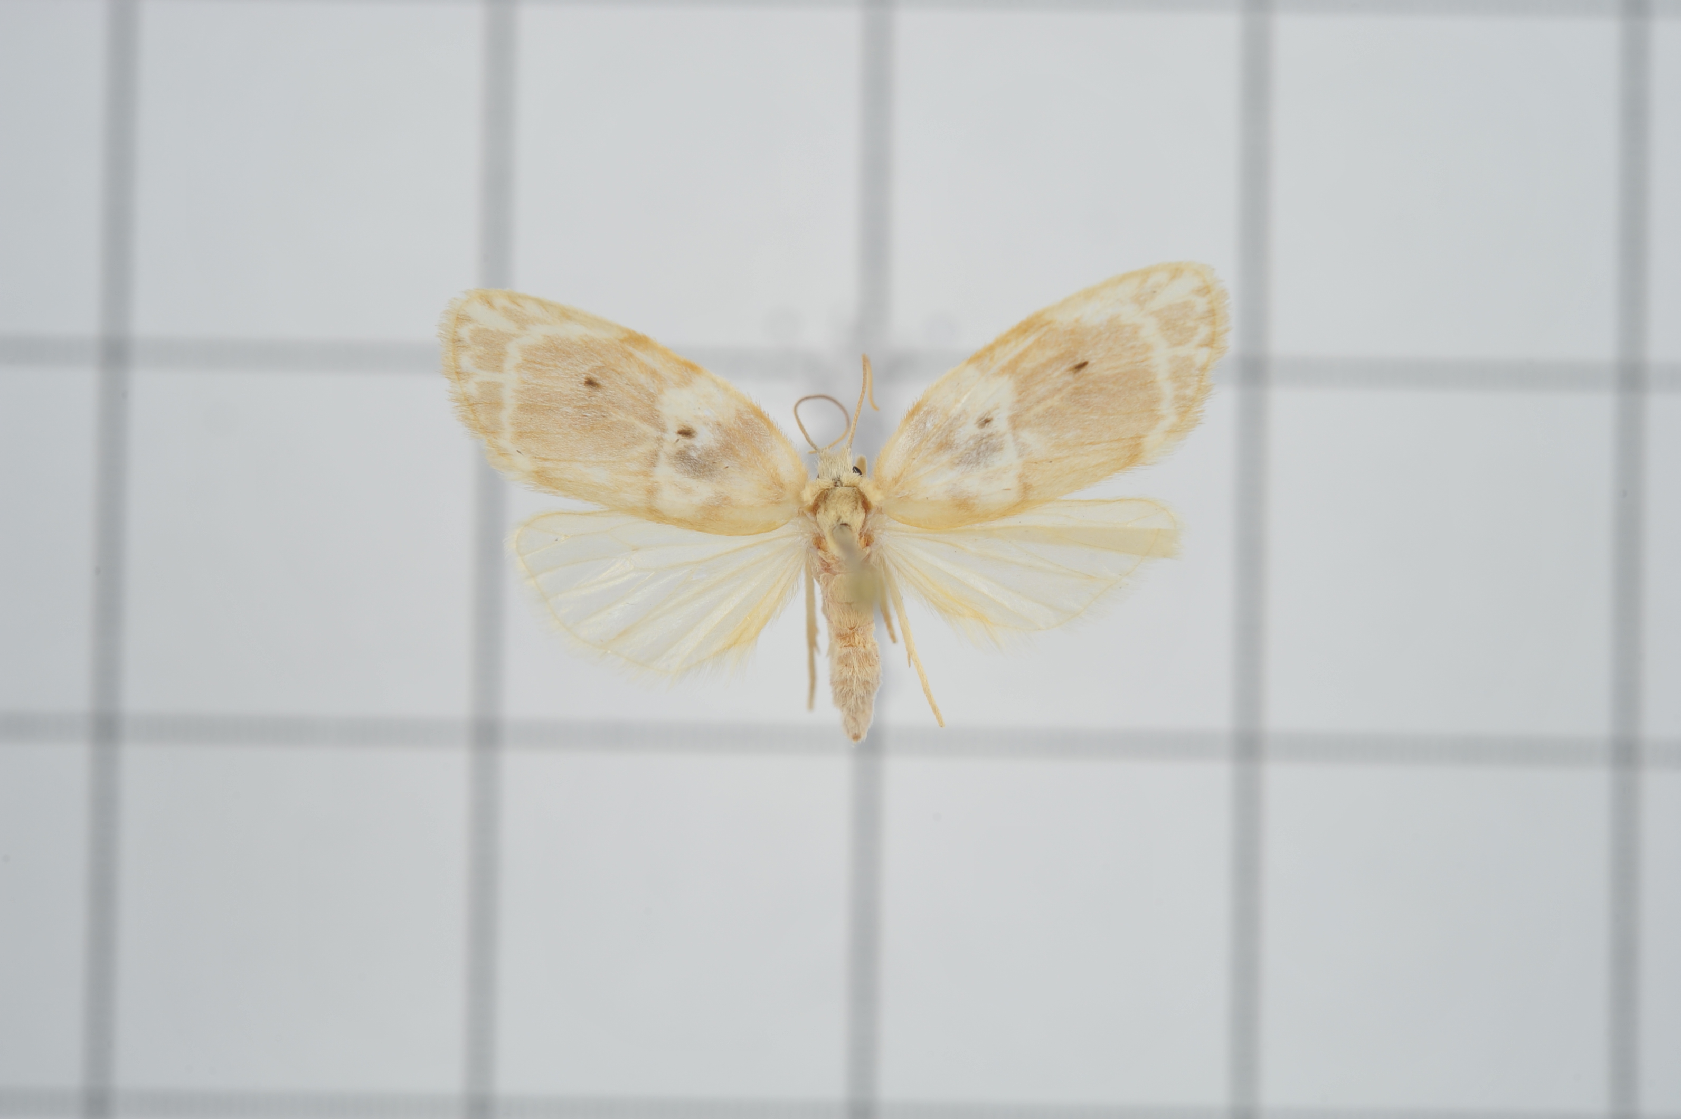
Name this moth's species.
Schistophleps bipuncta
